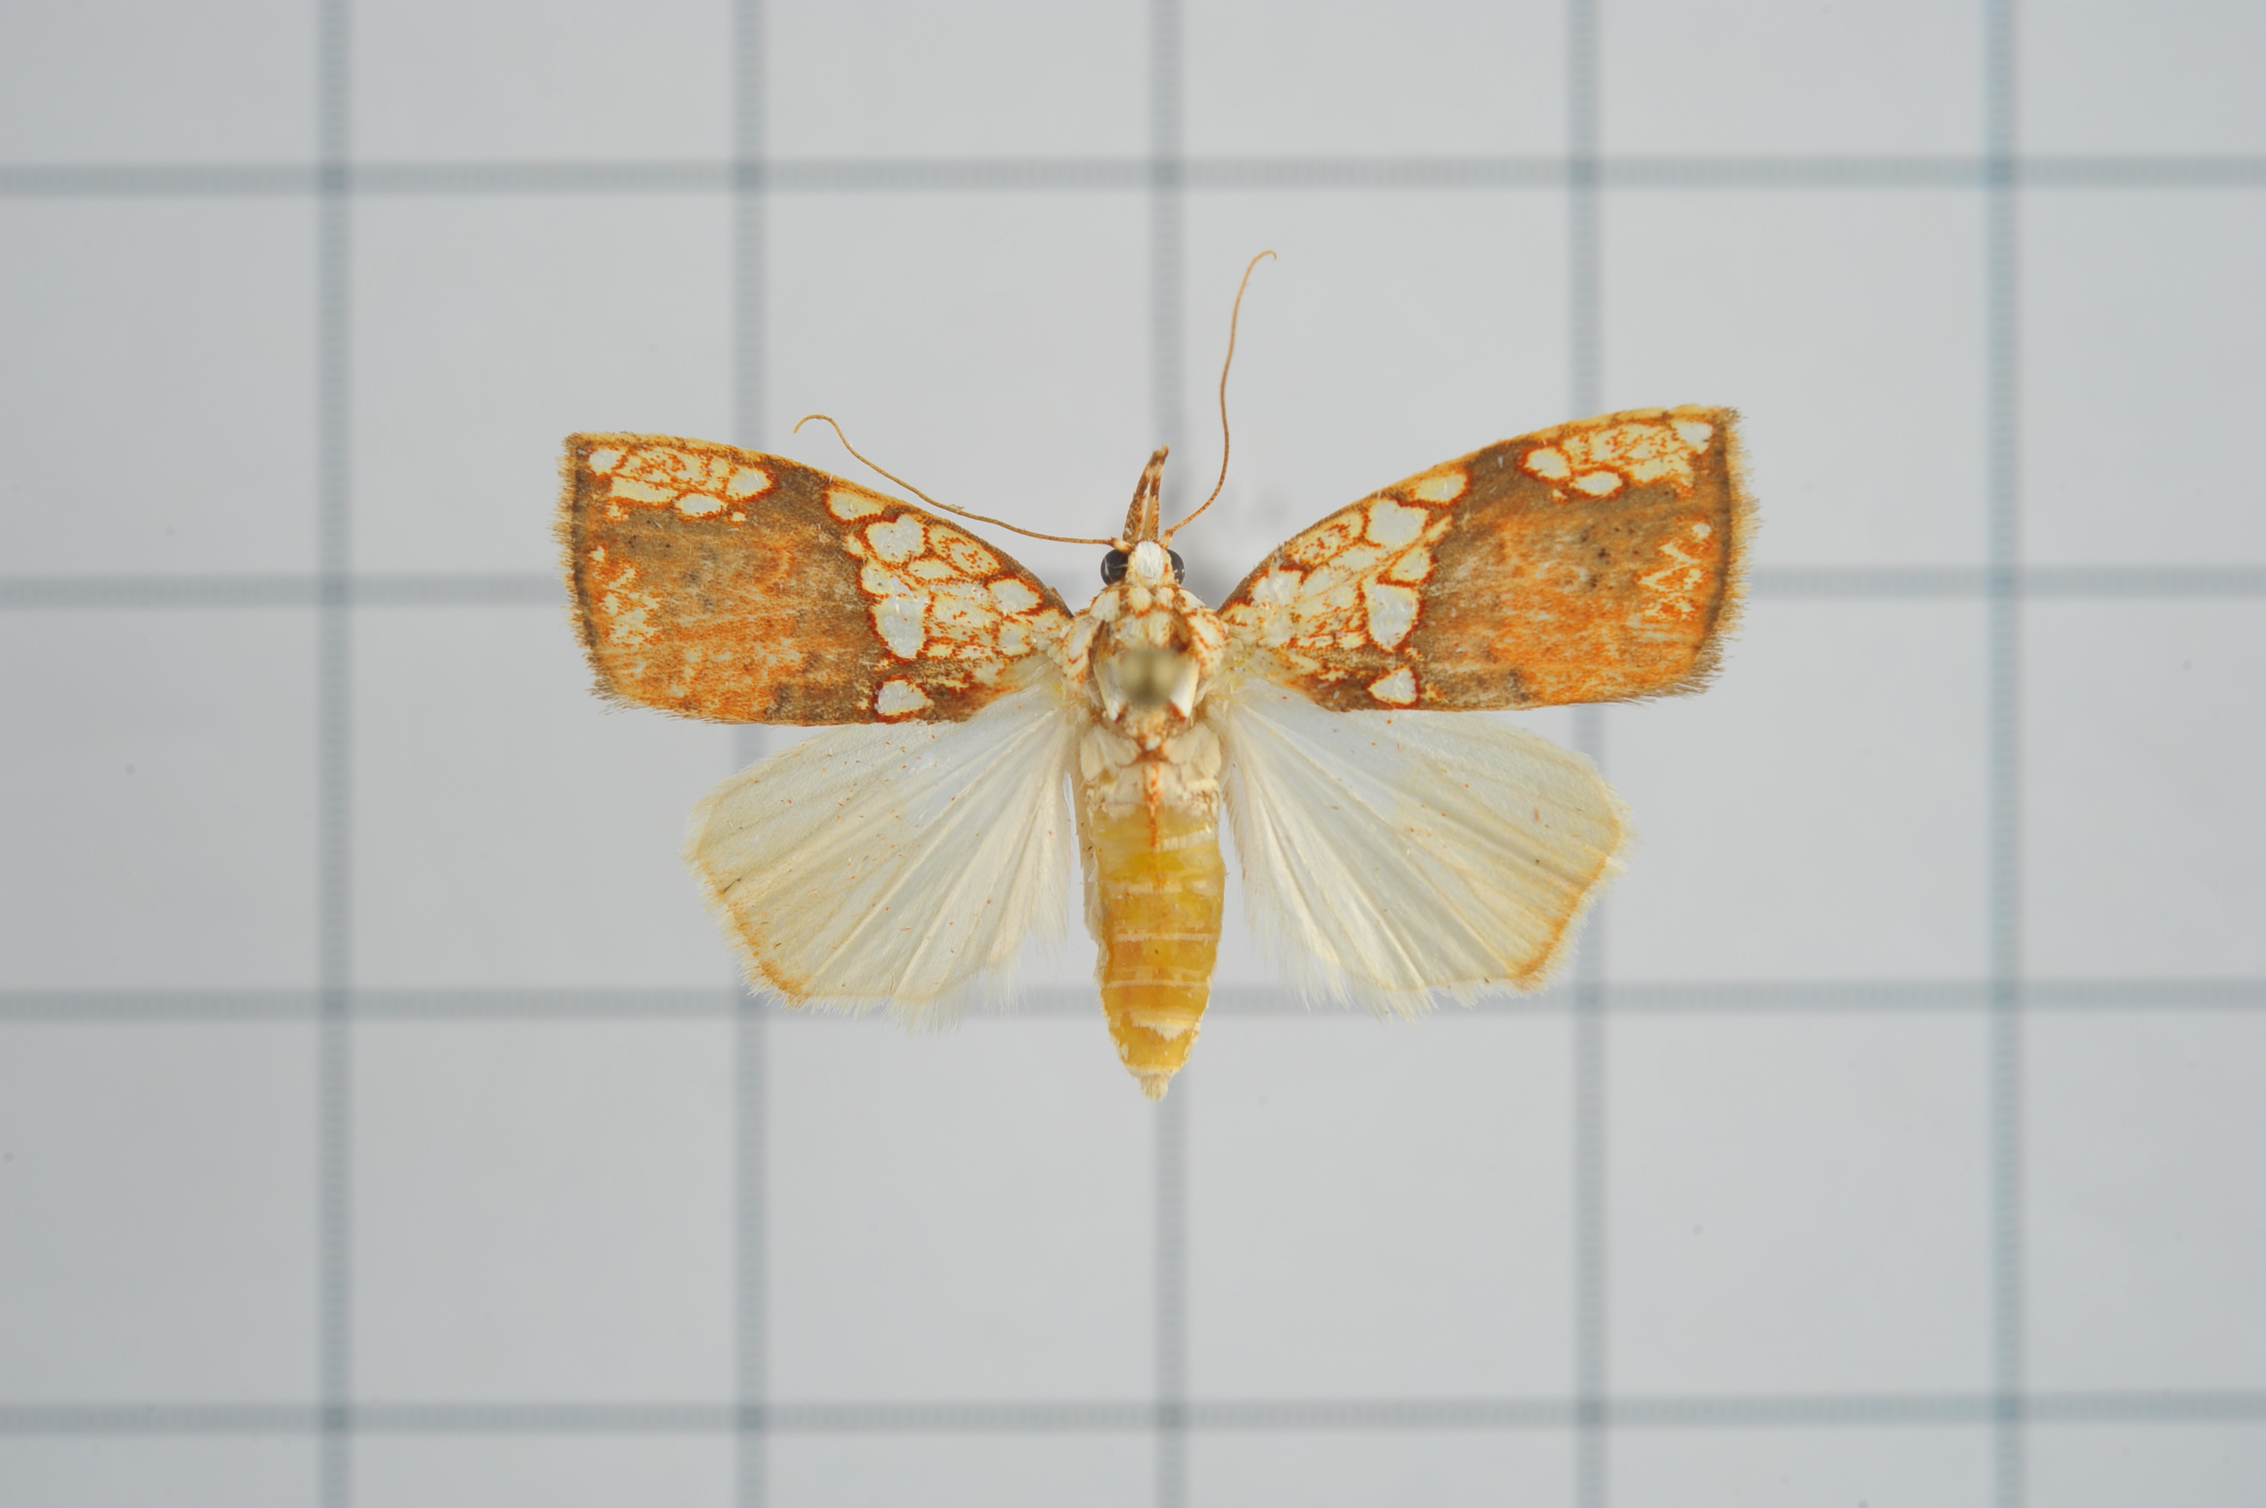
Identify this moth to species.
Gabala argentata
